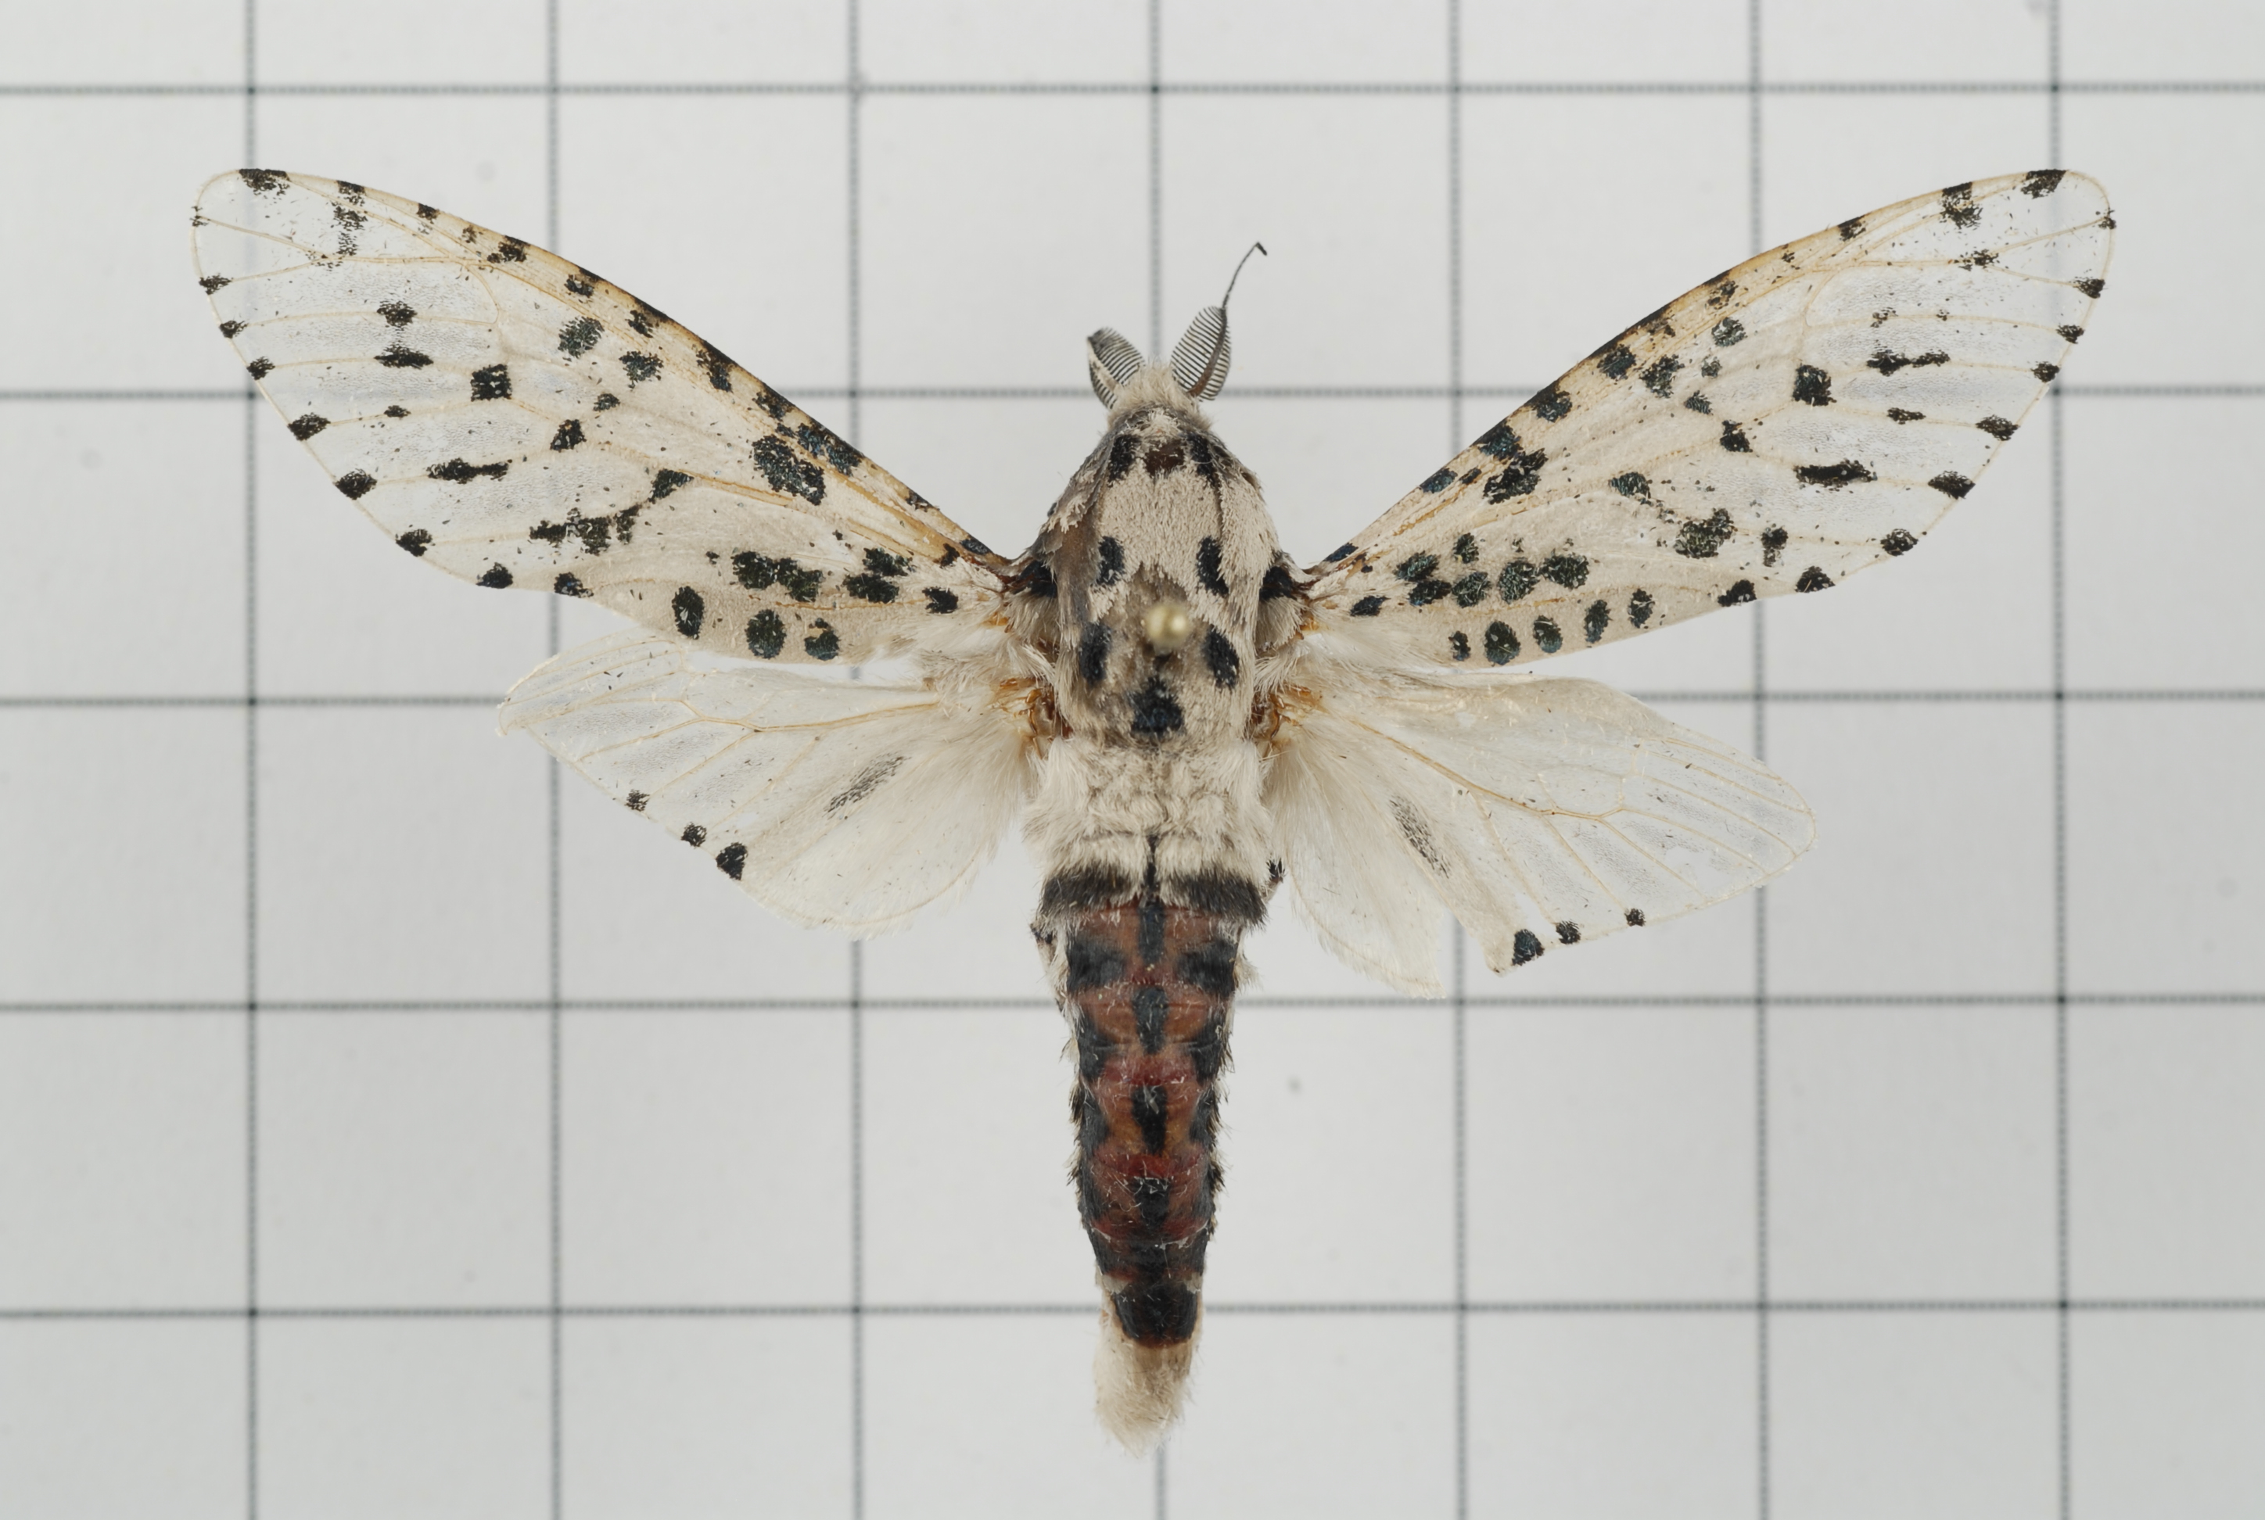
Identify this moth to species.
Zeurrora indica
